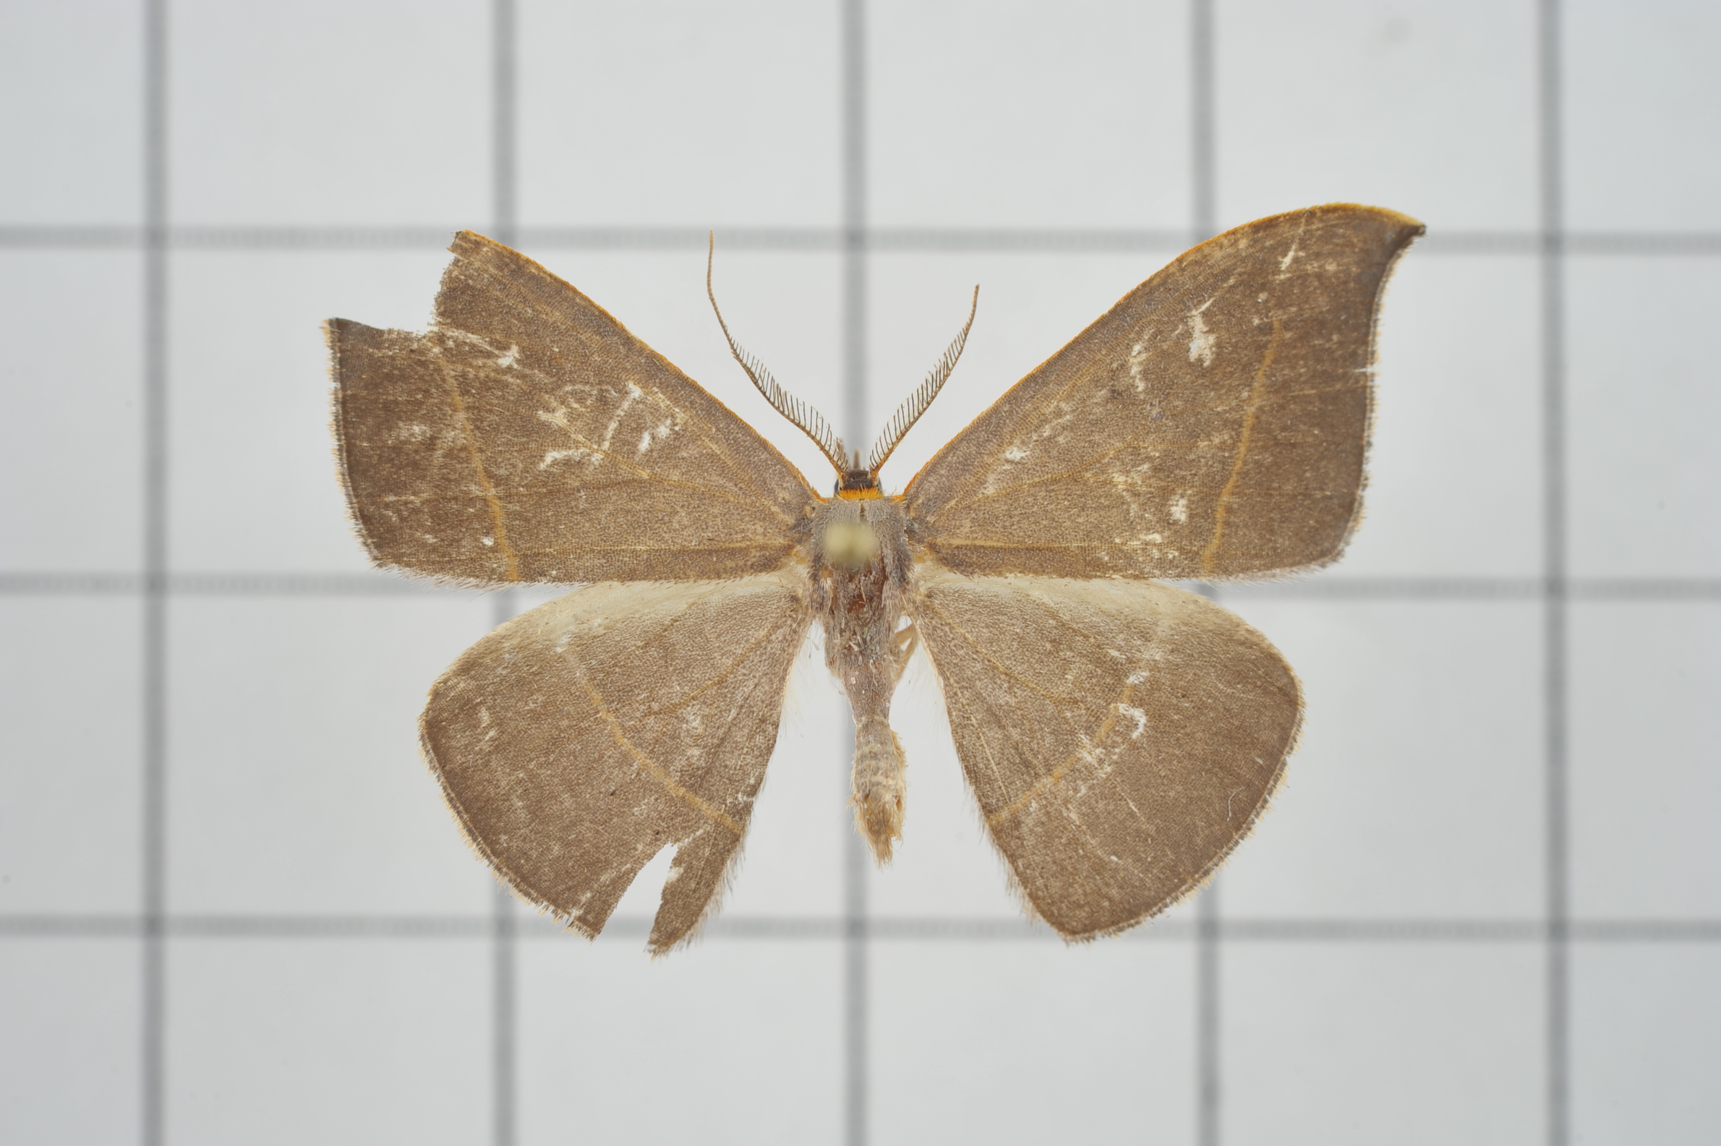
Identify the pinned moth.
Microblepsis violacea
